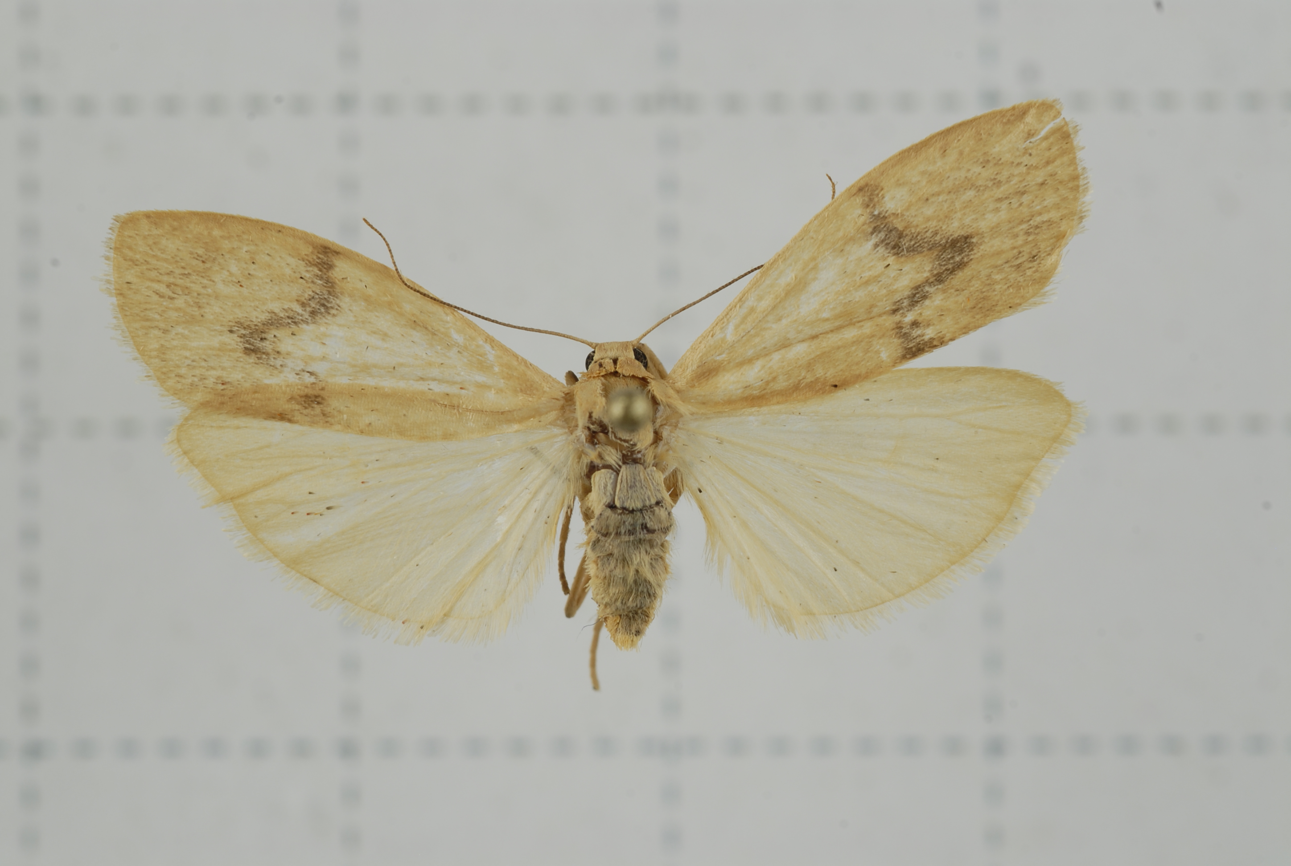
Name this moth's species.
Teuloma tainebula
